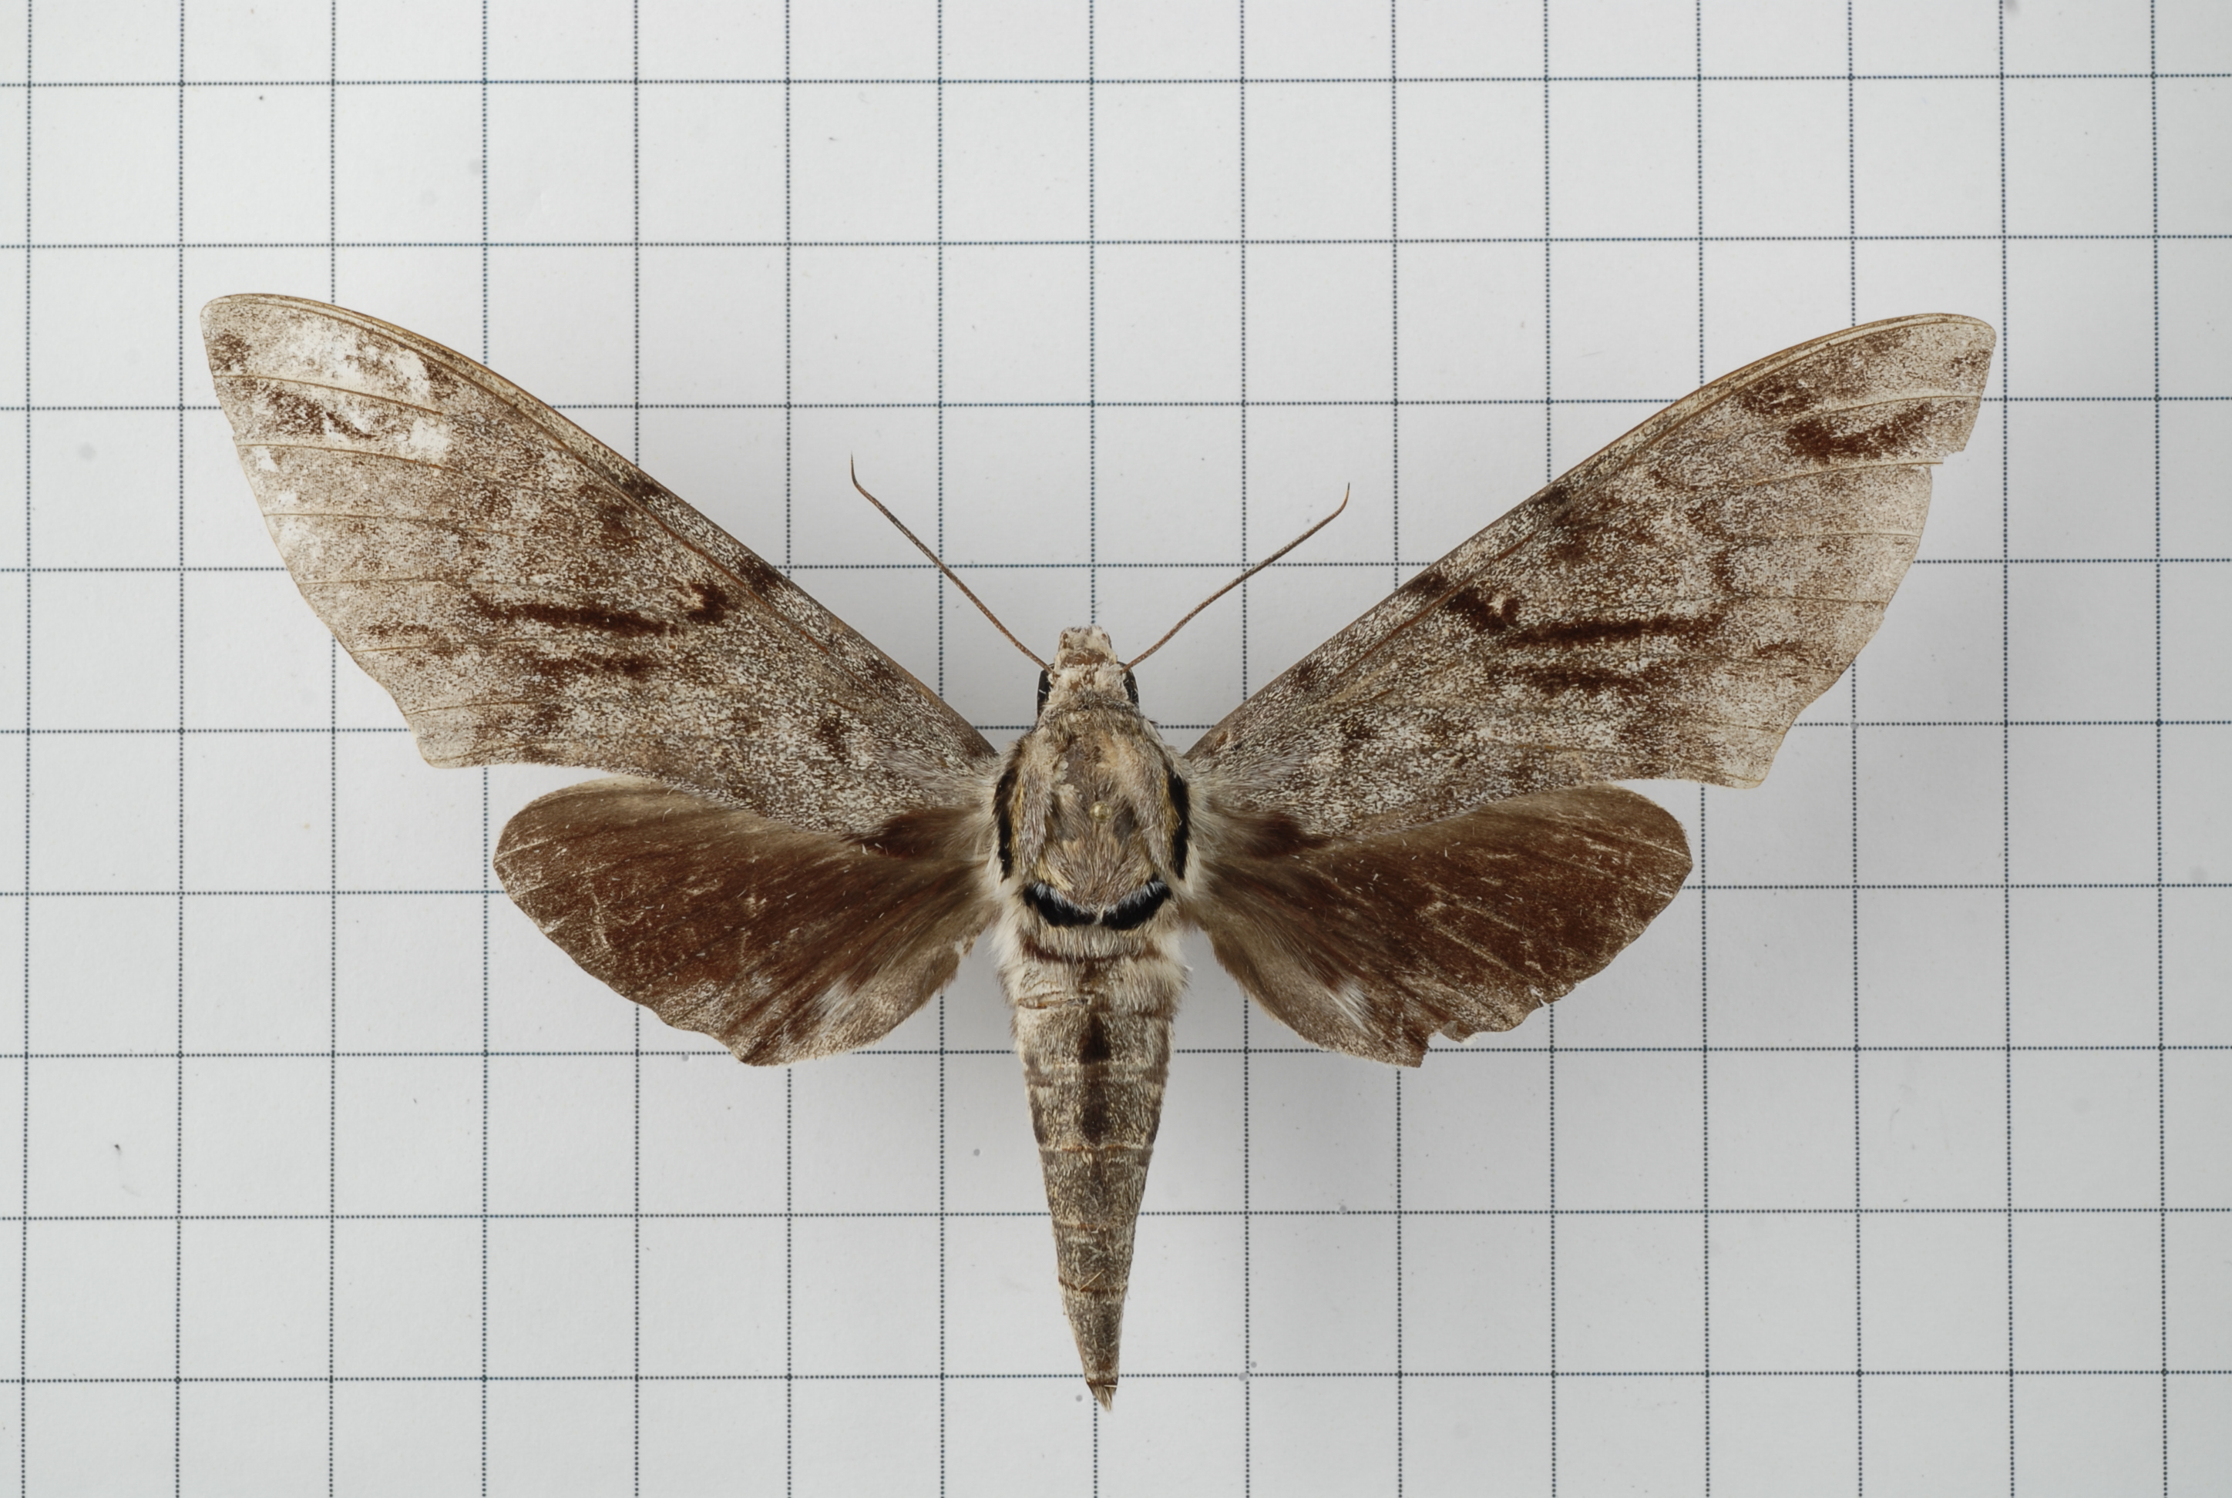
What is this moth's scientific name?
Psilogramma increta
